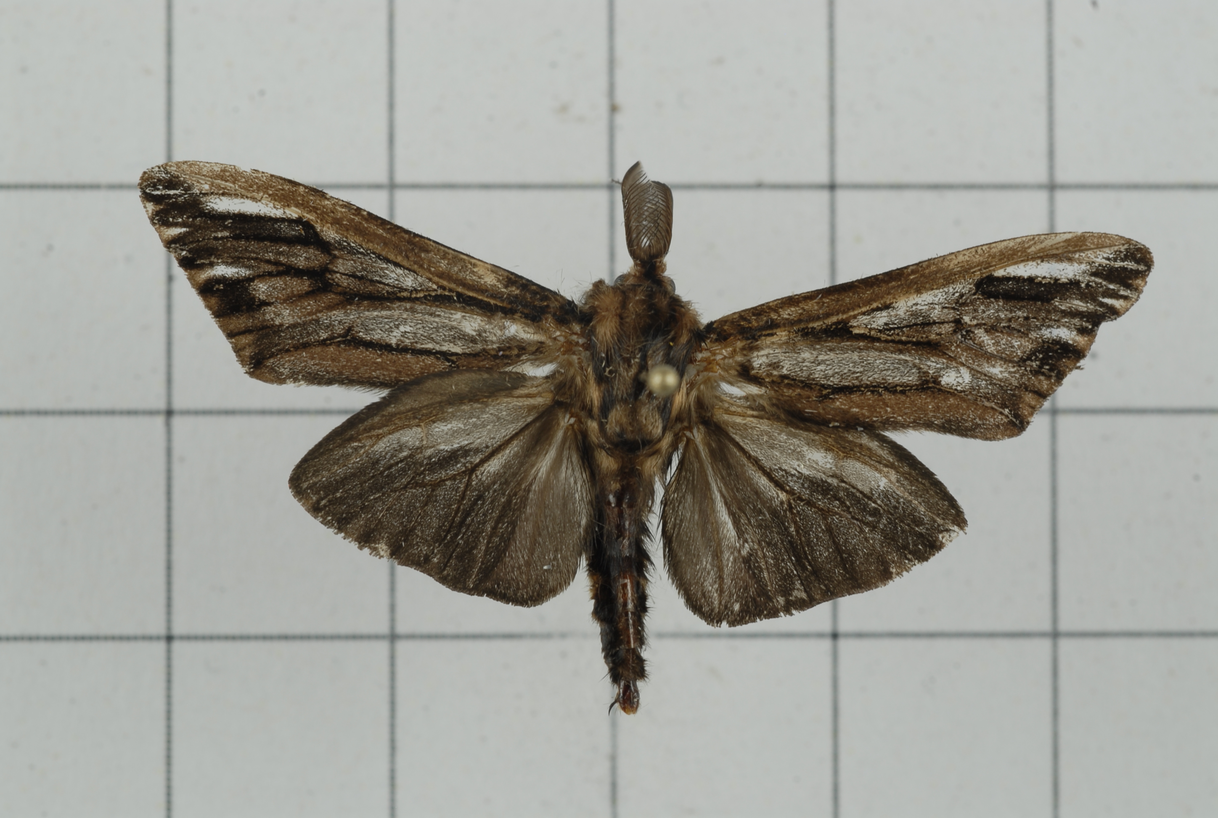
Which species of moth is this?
Eumeta variegata
